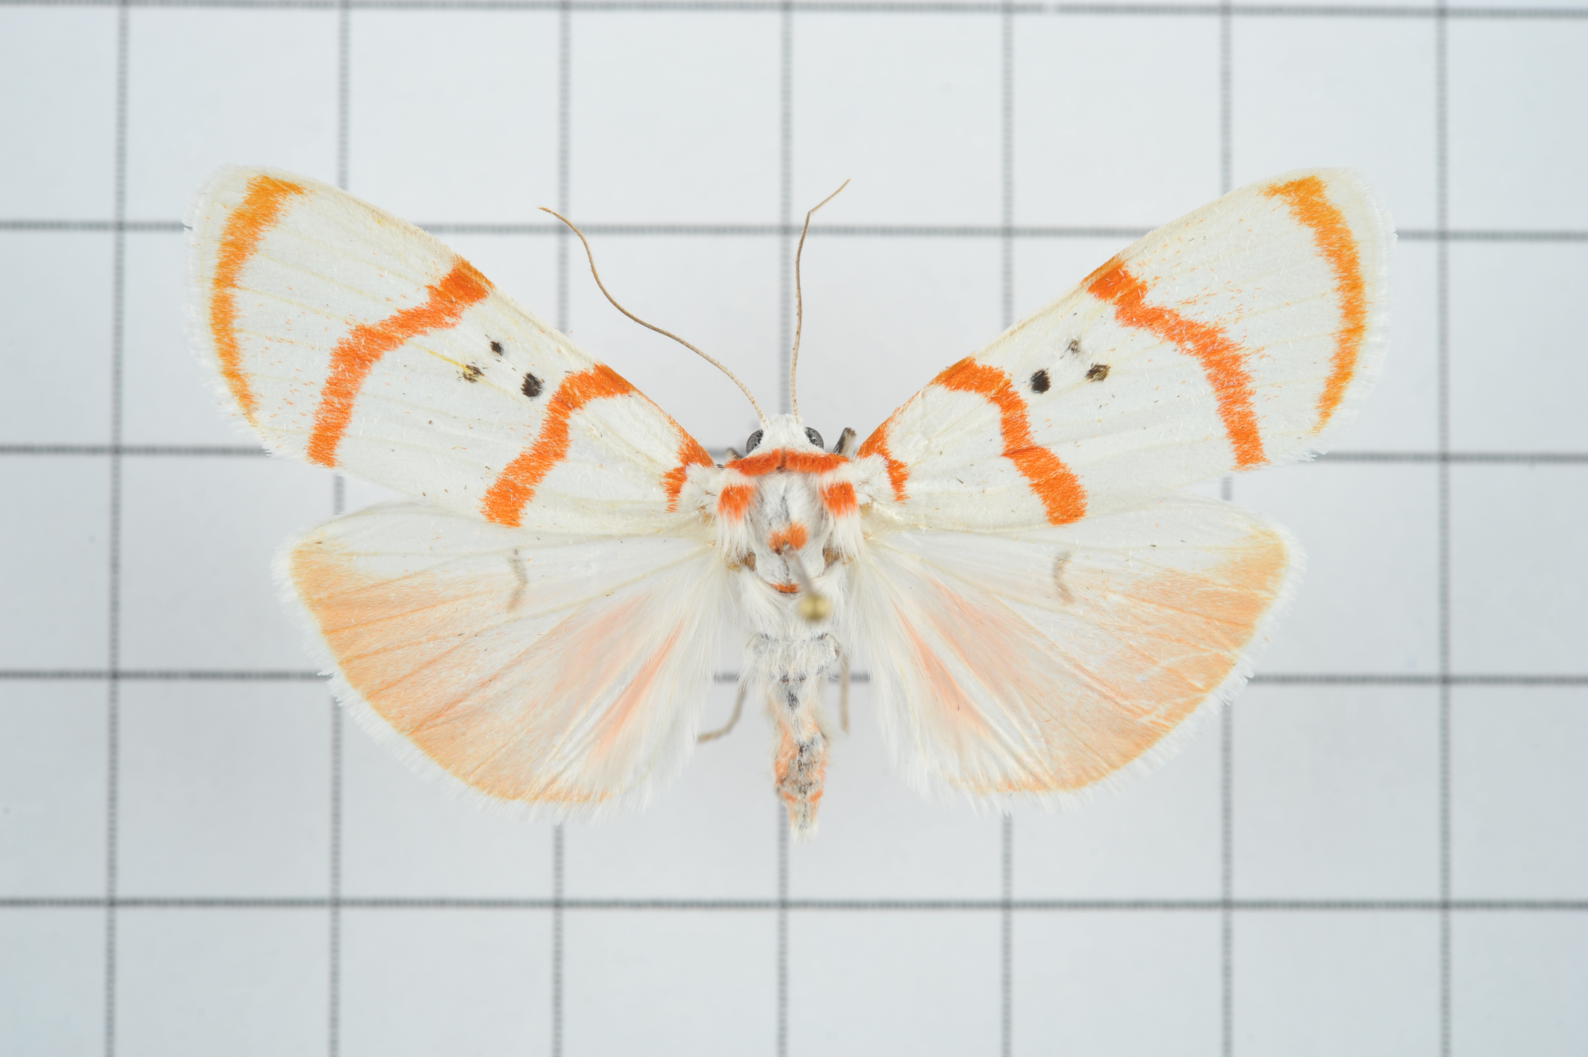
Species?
Cyana subalba
